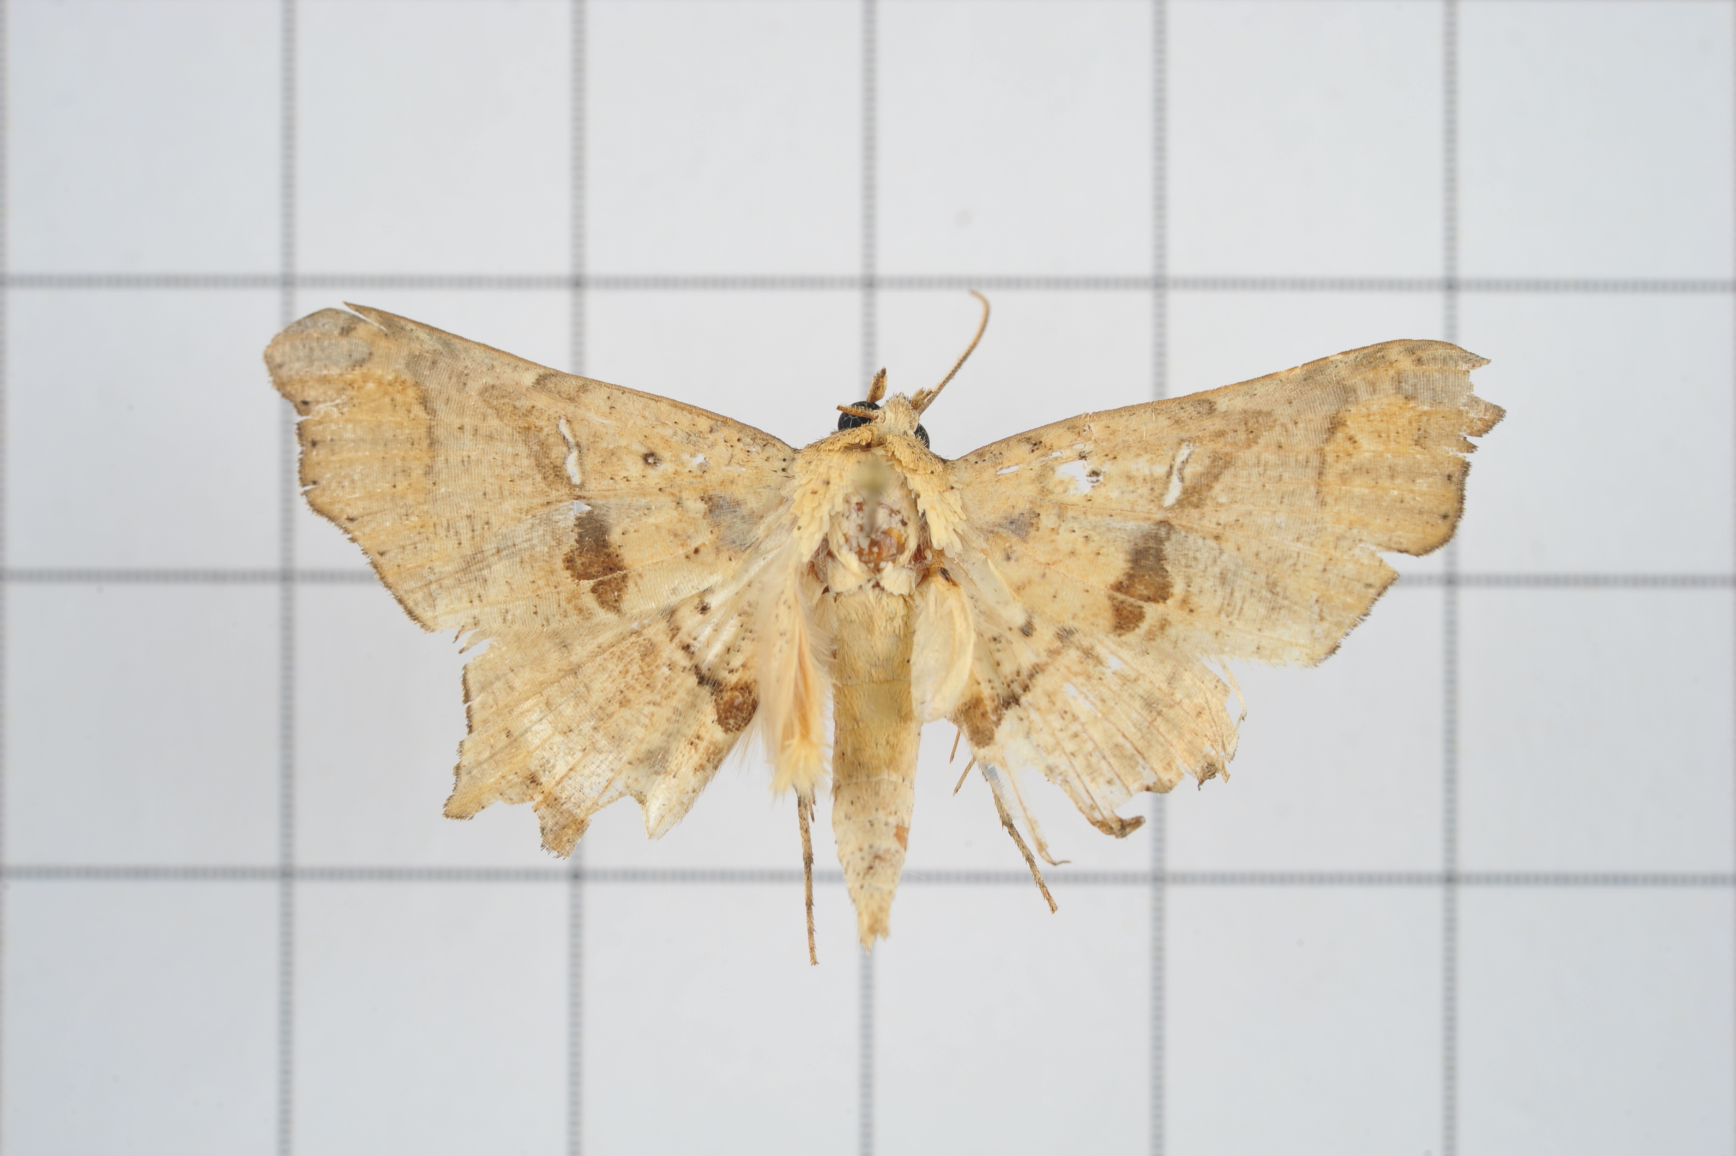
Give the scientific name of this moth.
Semiothisops macariata
